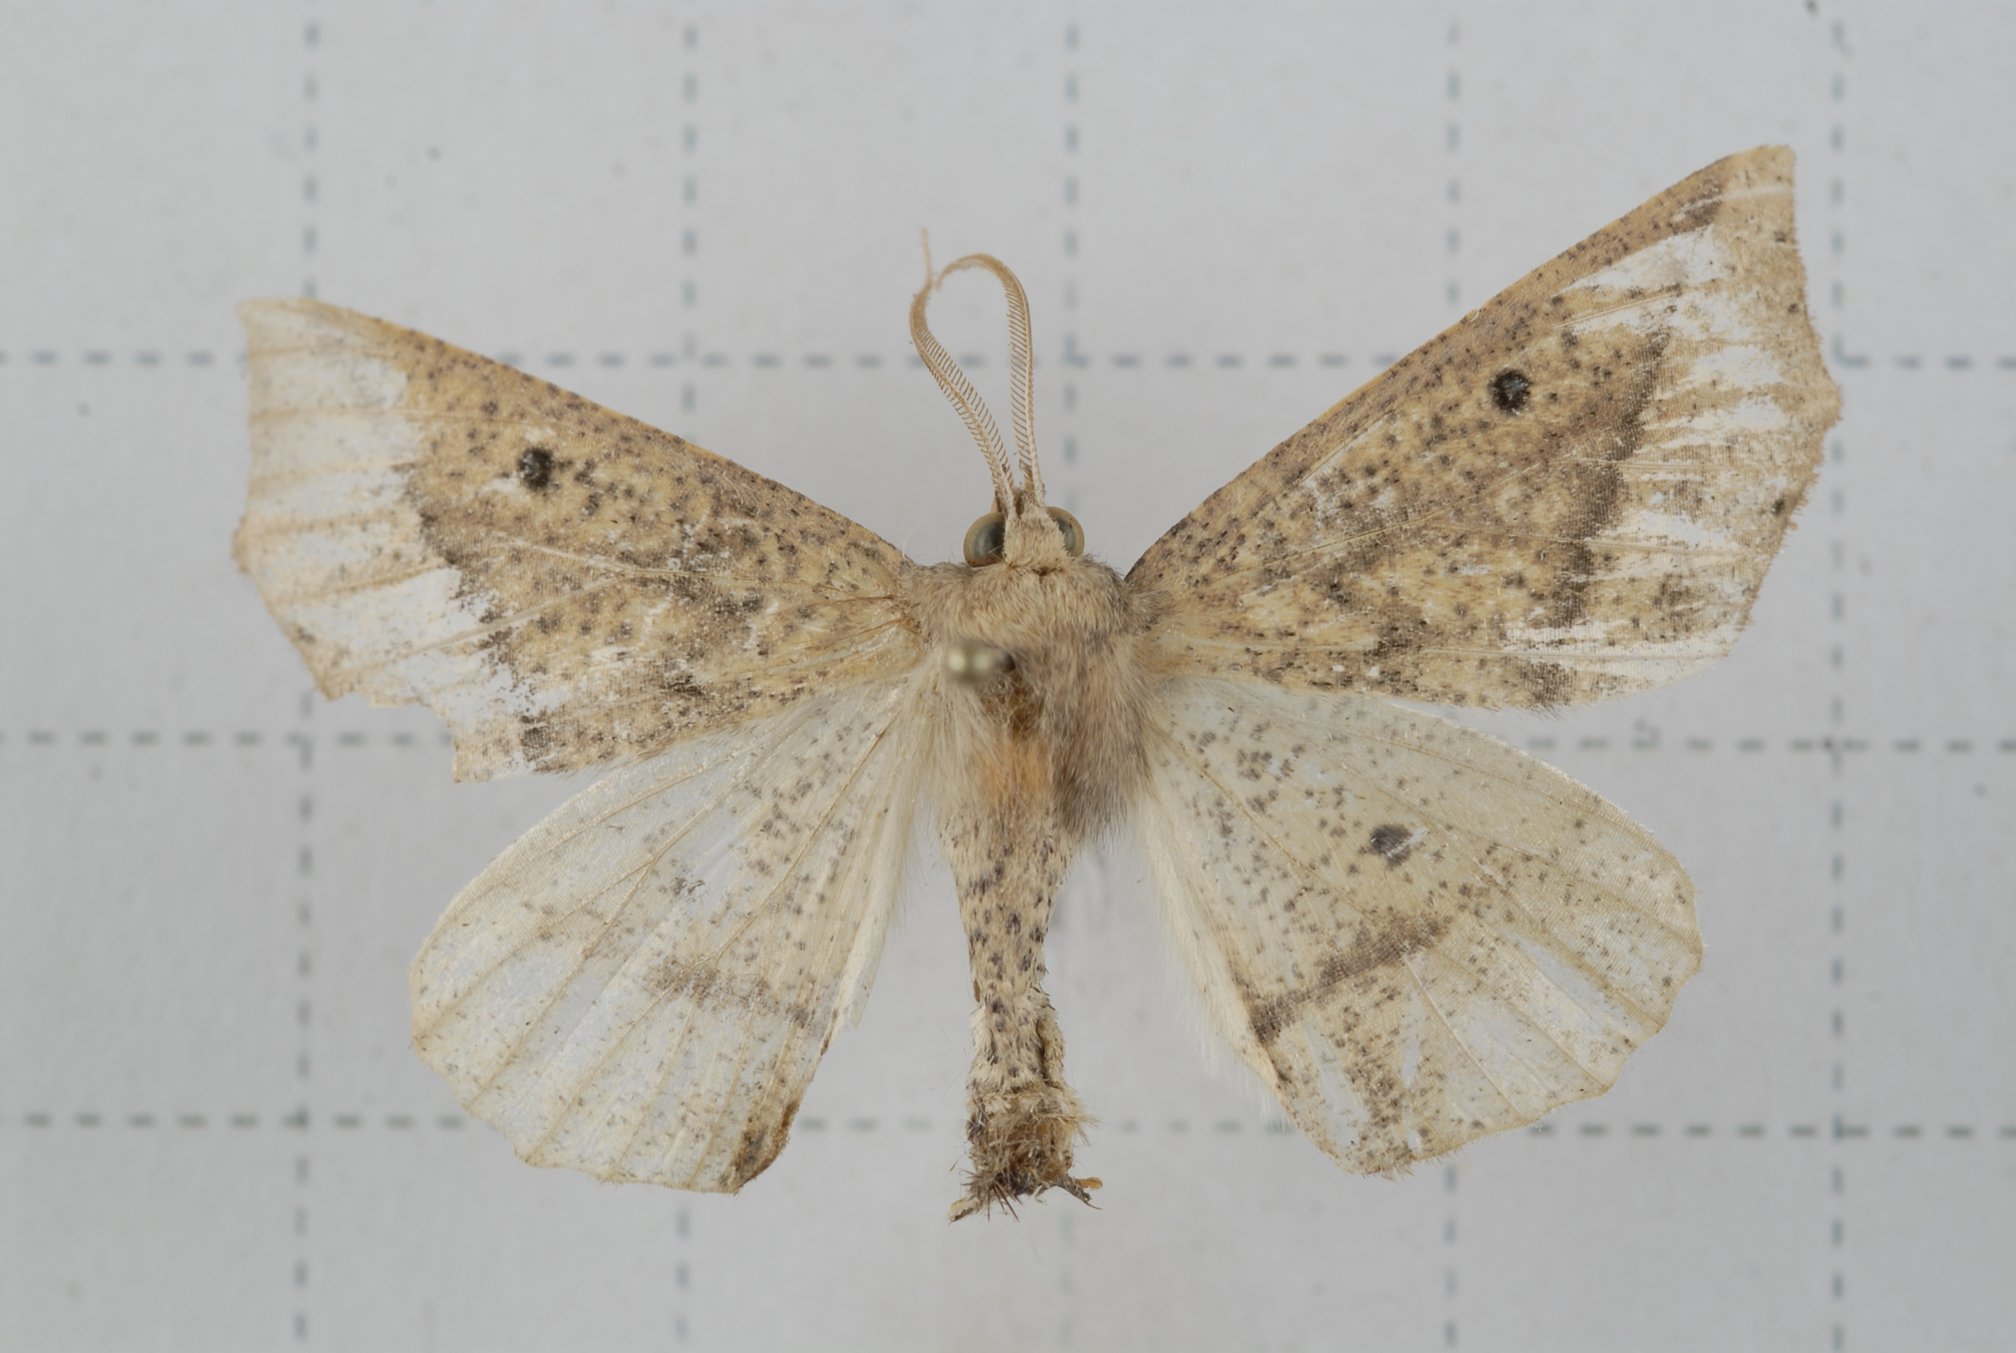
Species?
Odontopera albiguttulata
